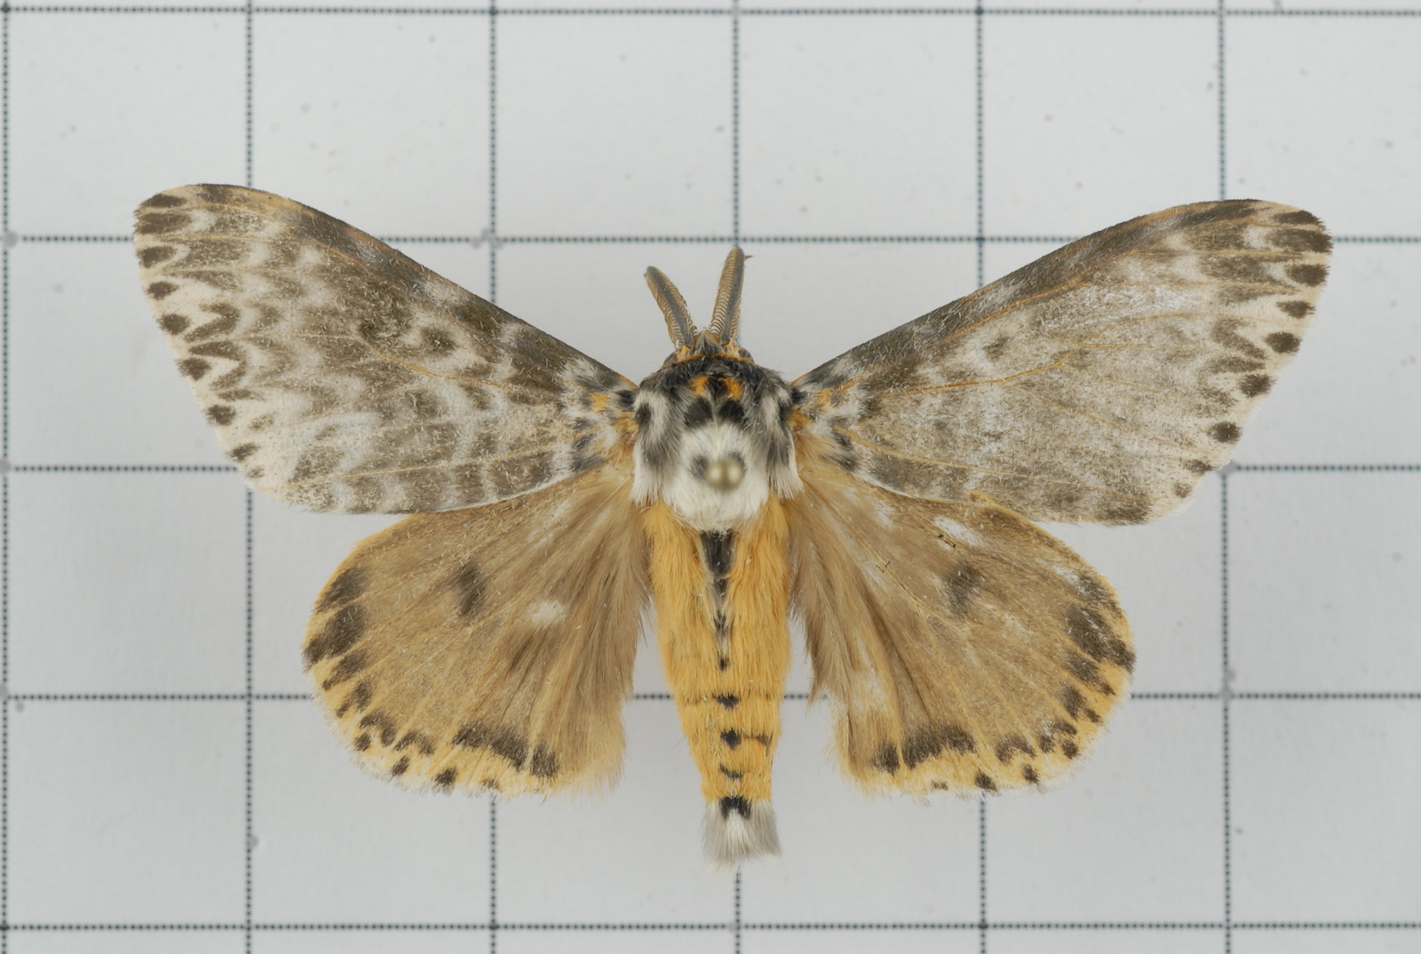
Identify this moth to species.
Lymantria mathura subpallida
